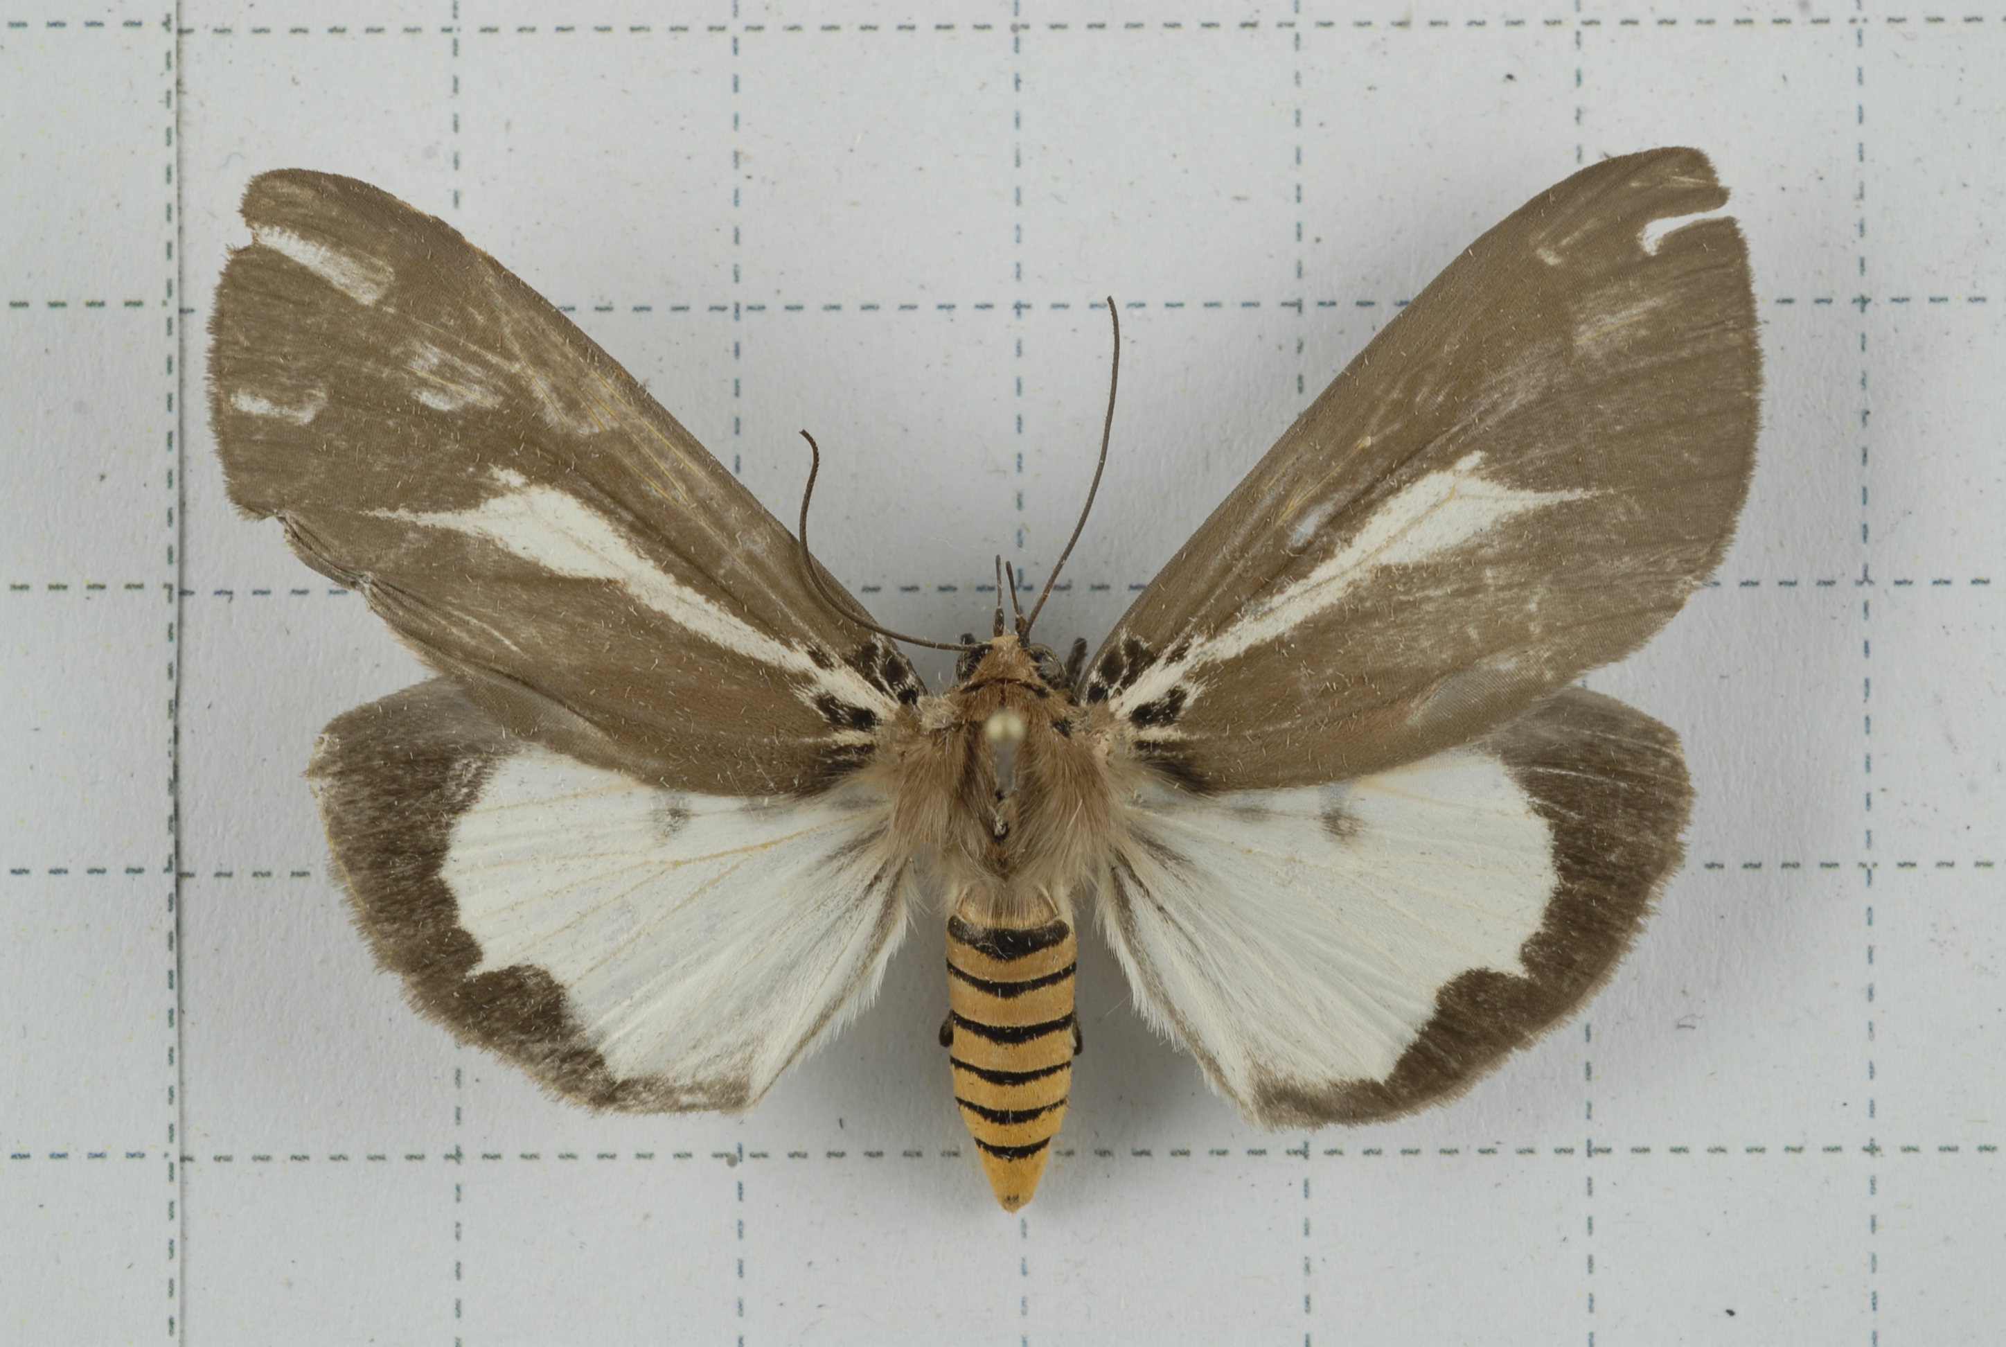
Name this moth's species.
Asota heliconia zebrina
